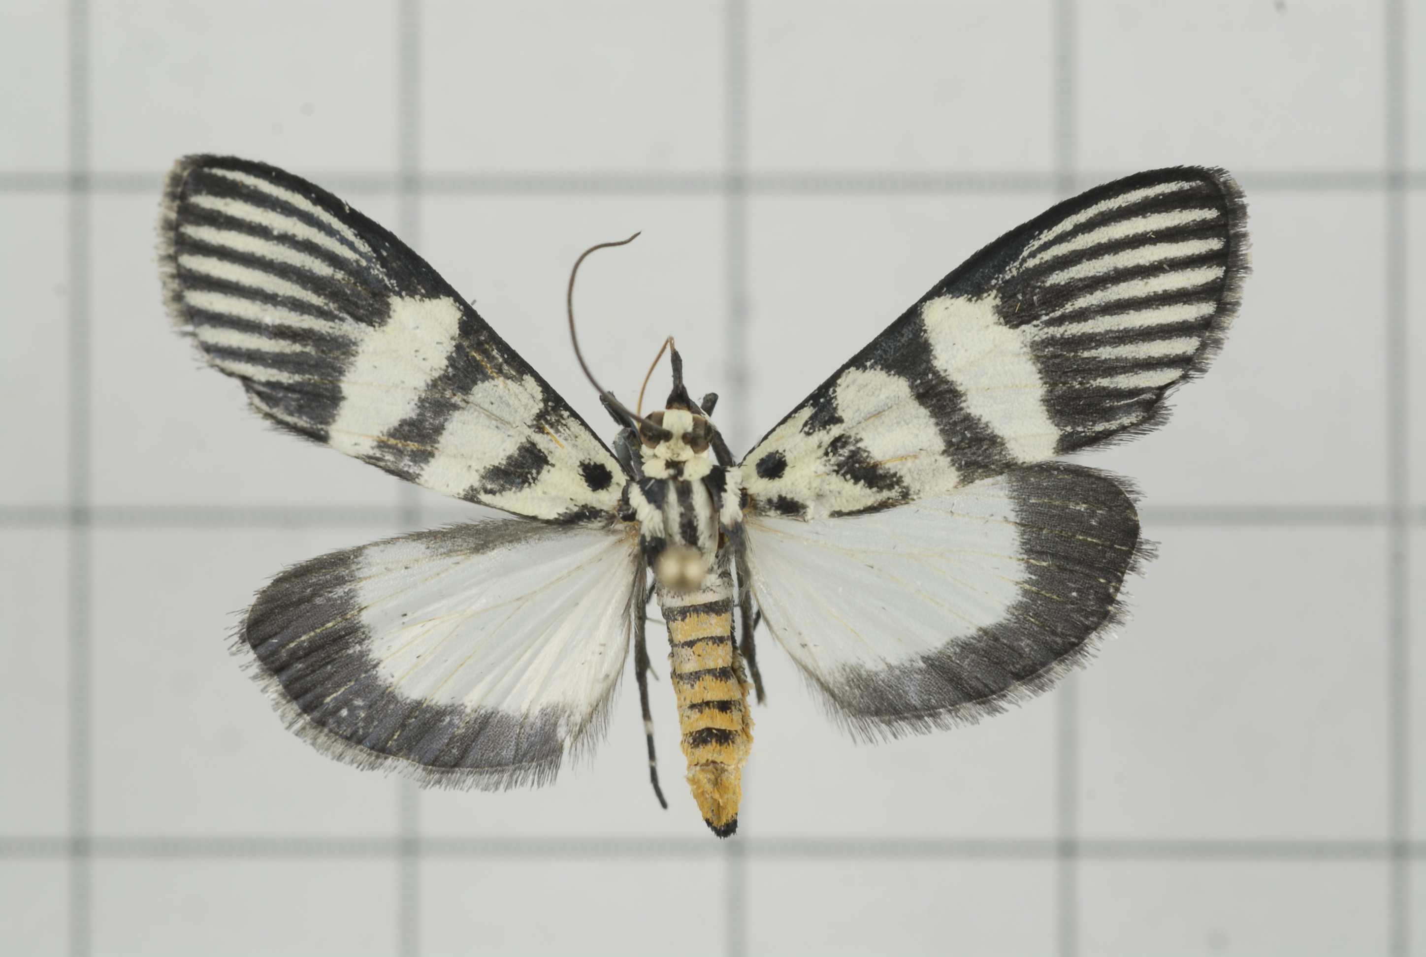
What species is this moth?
Heortia vitessoides
